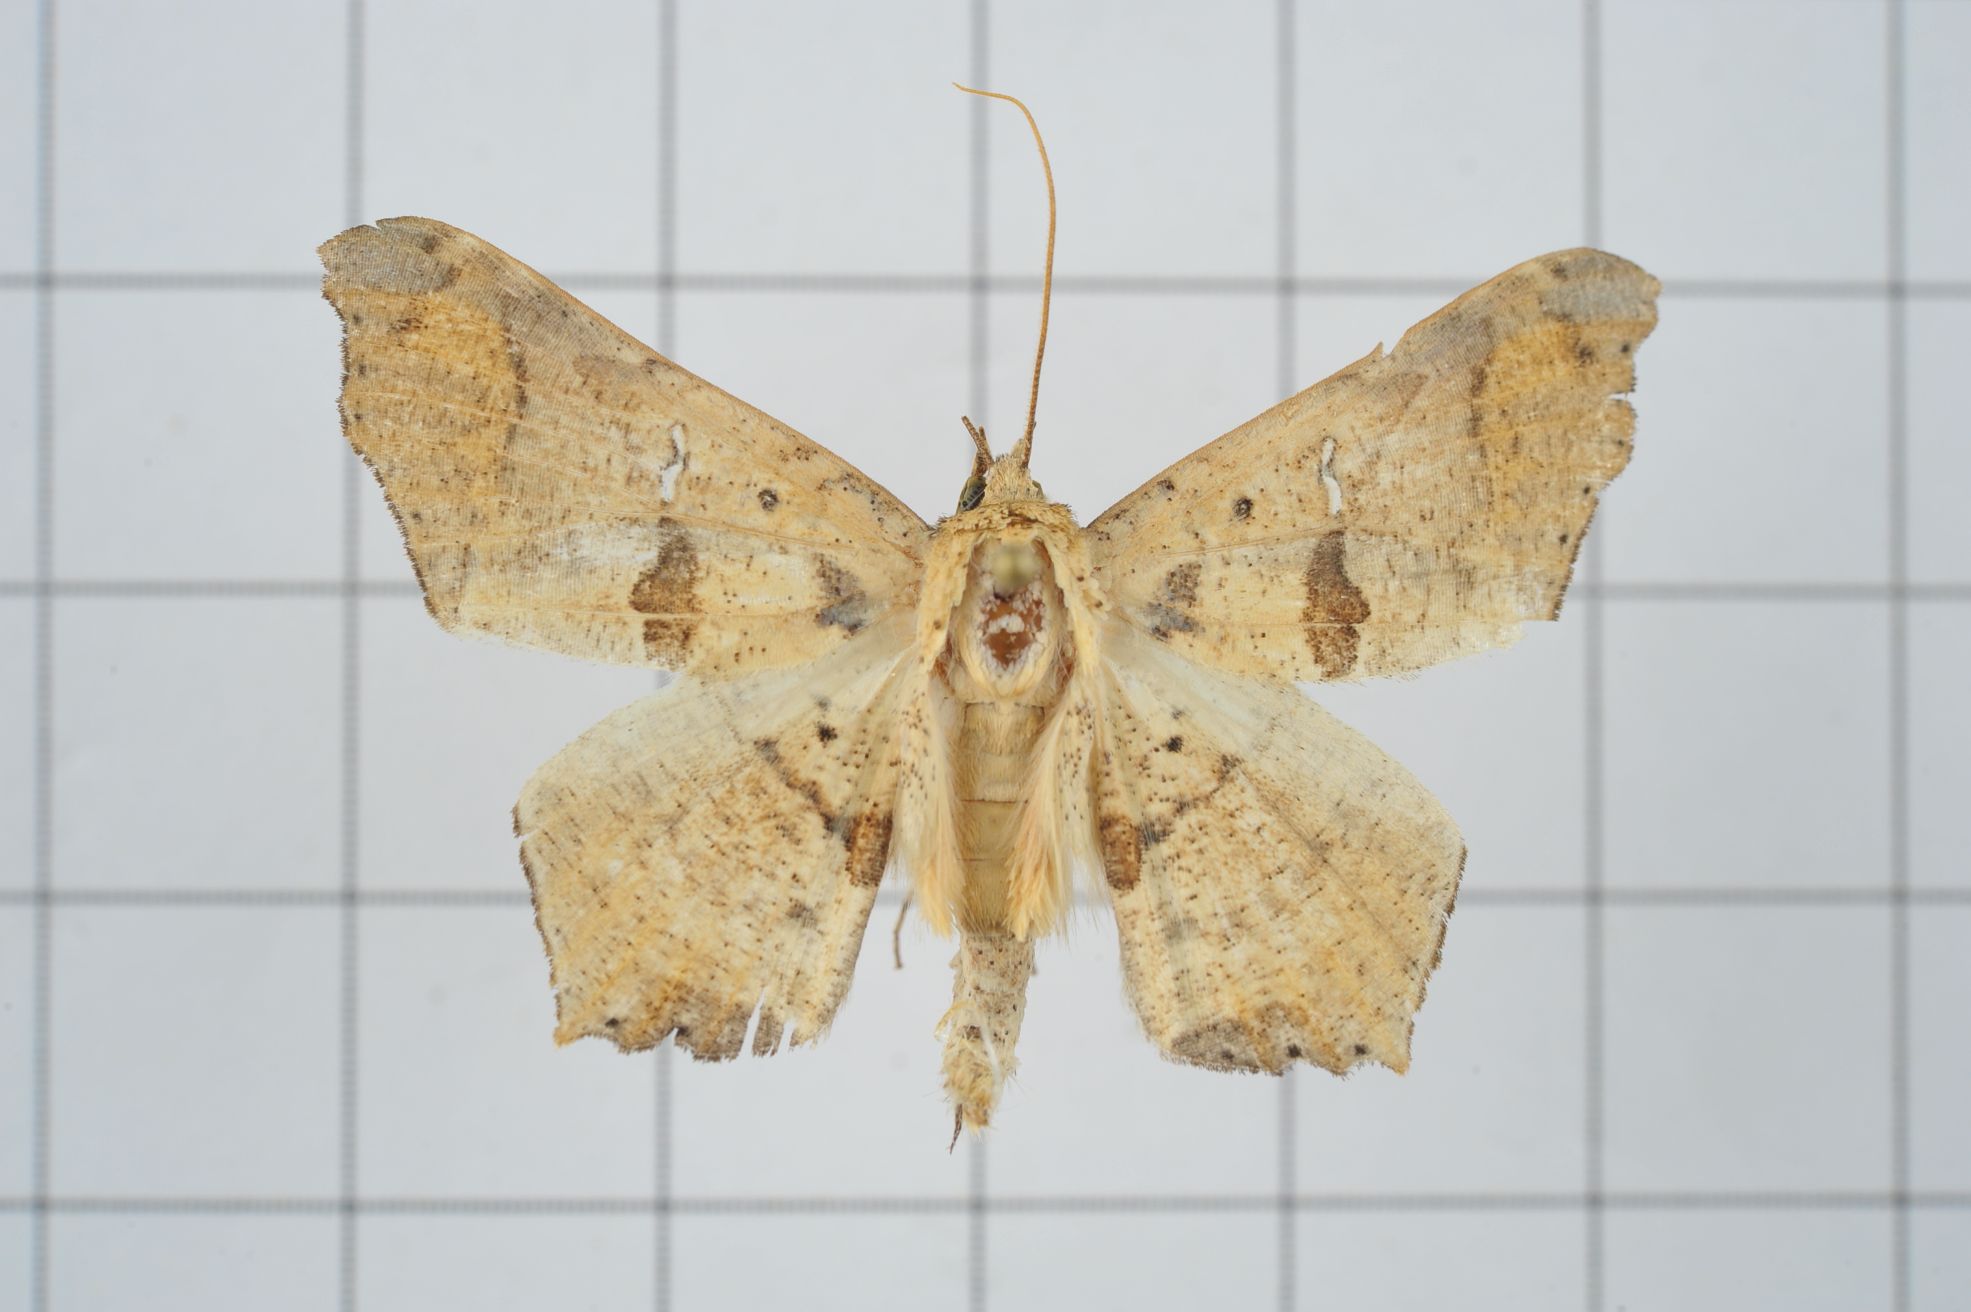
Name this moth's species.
Semiothisops macariata
